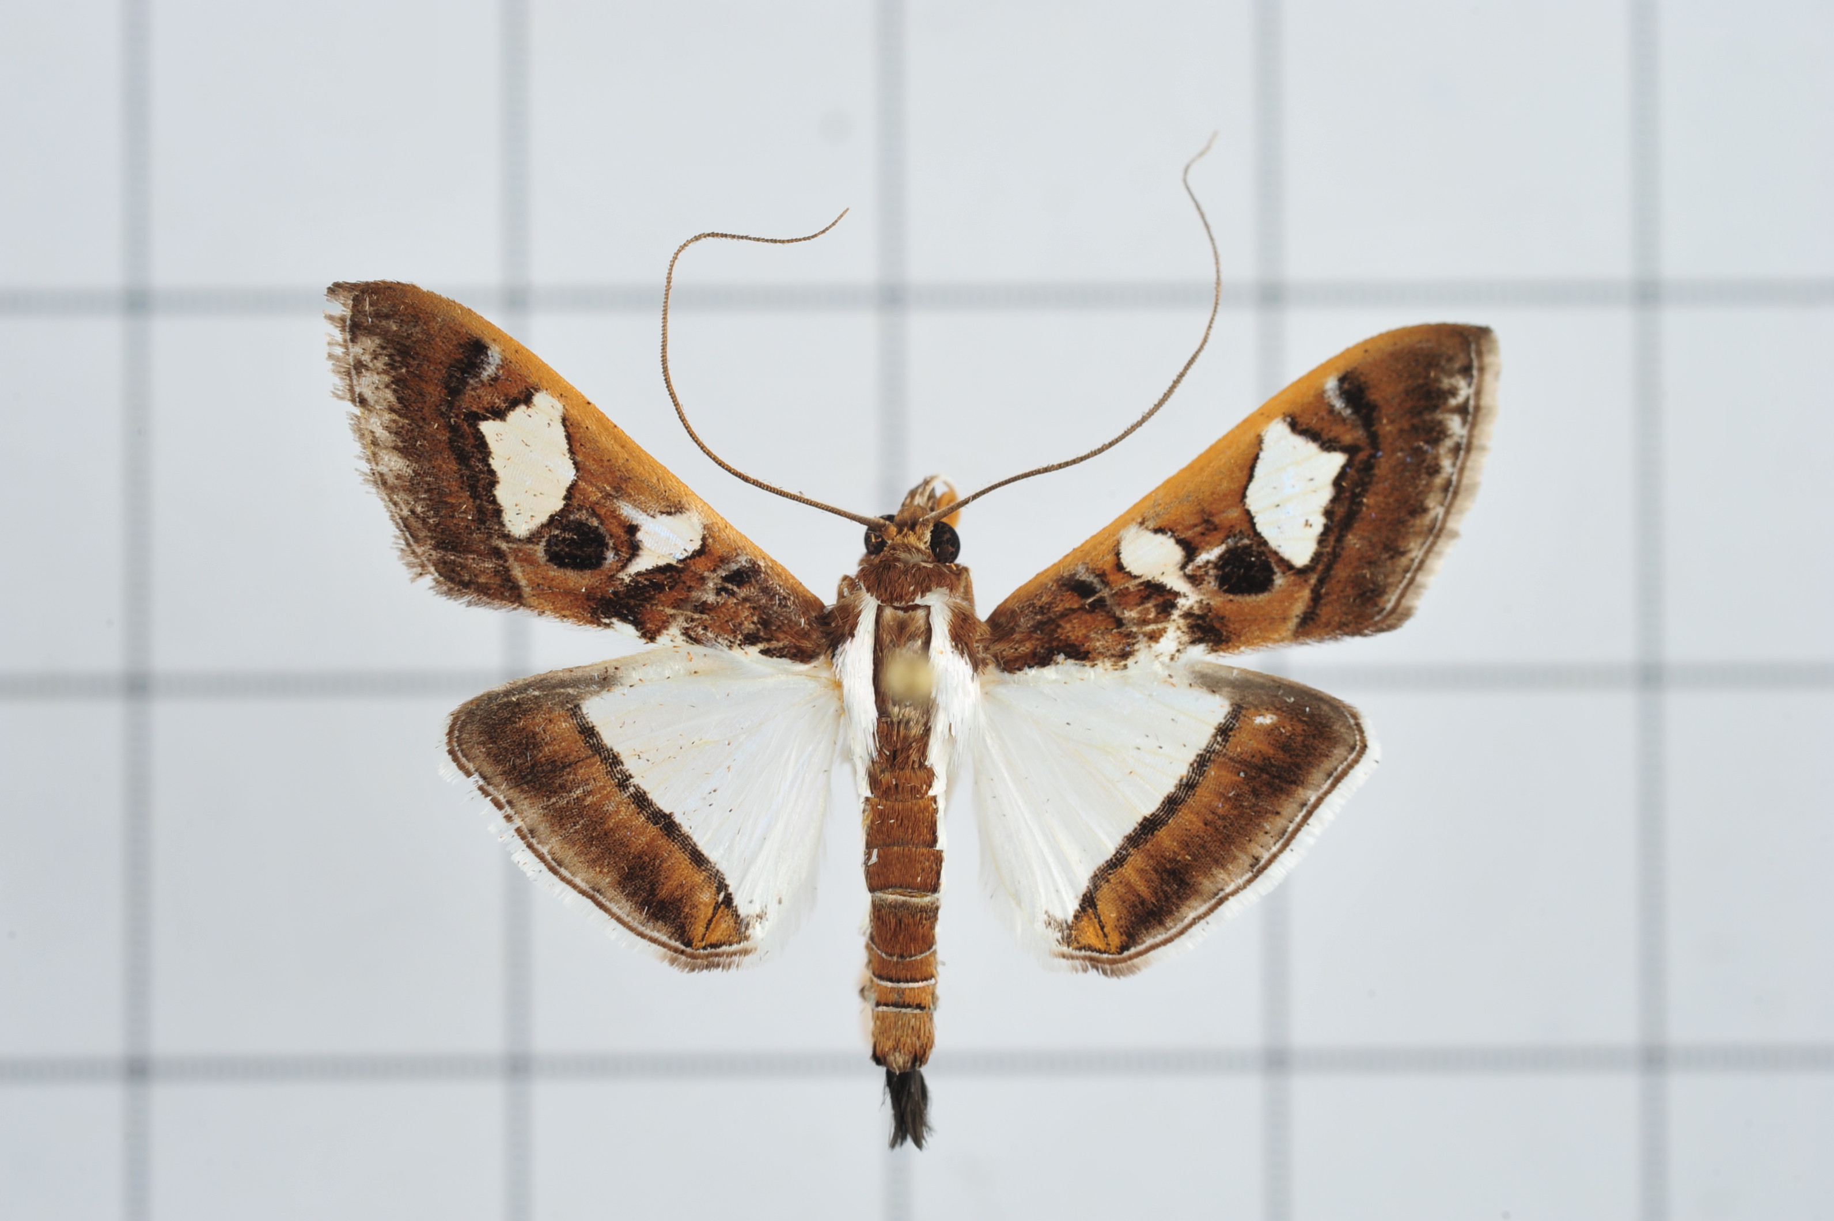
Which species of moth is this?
Glyphodes bivitralis
